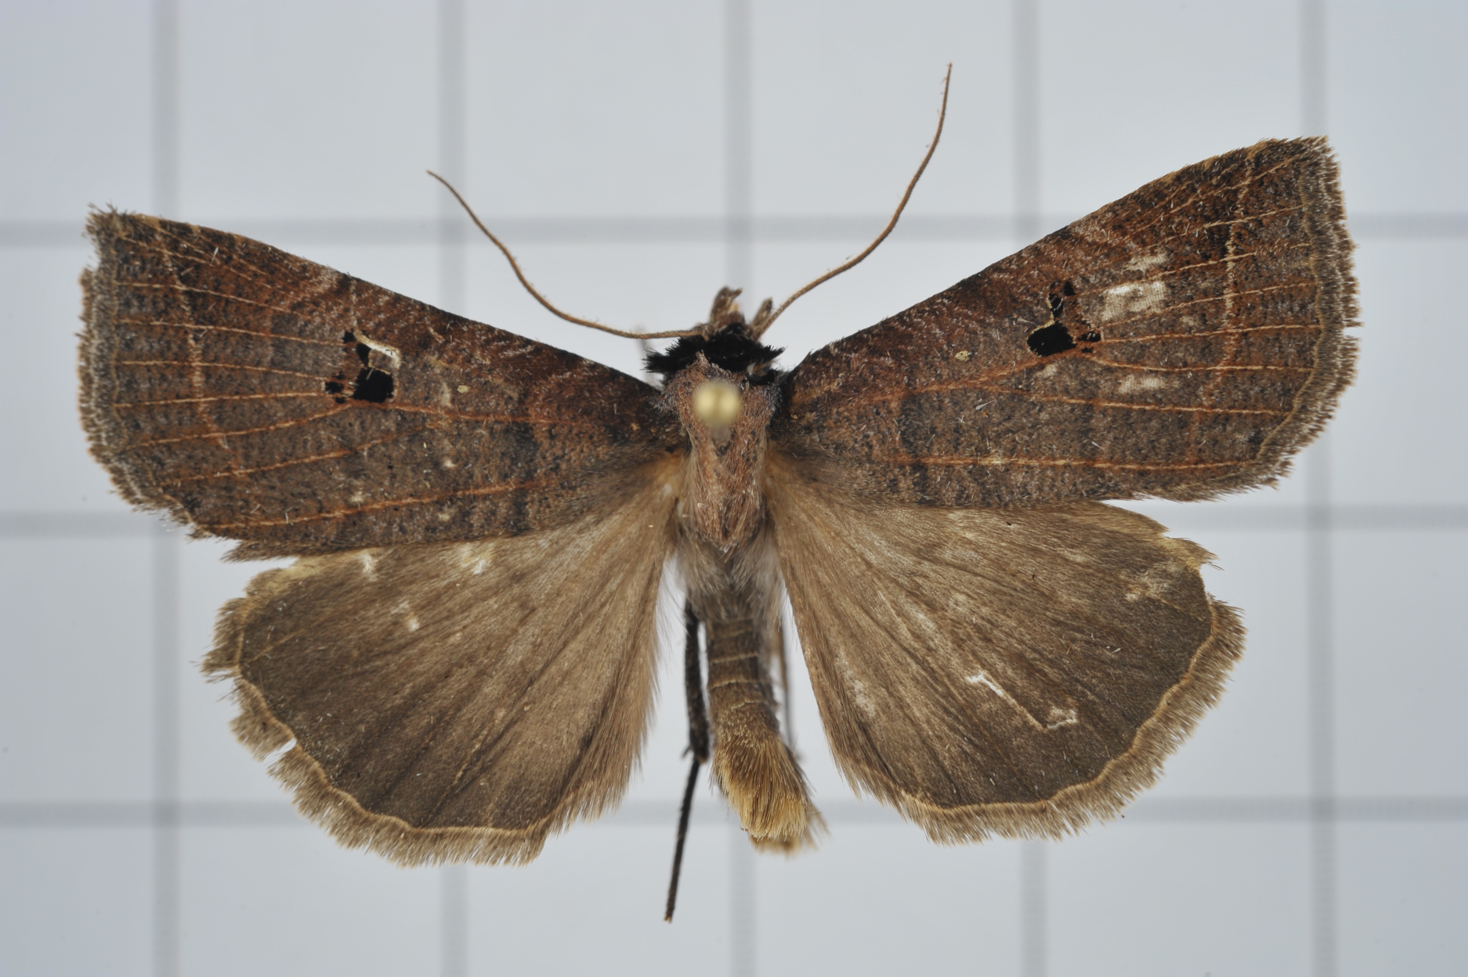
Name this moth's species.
Lygephila dorsigera
